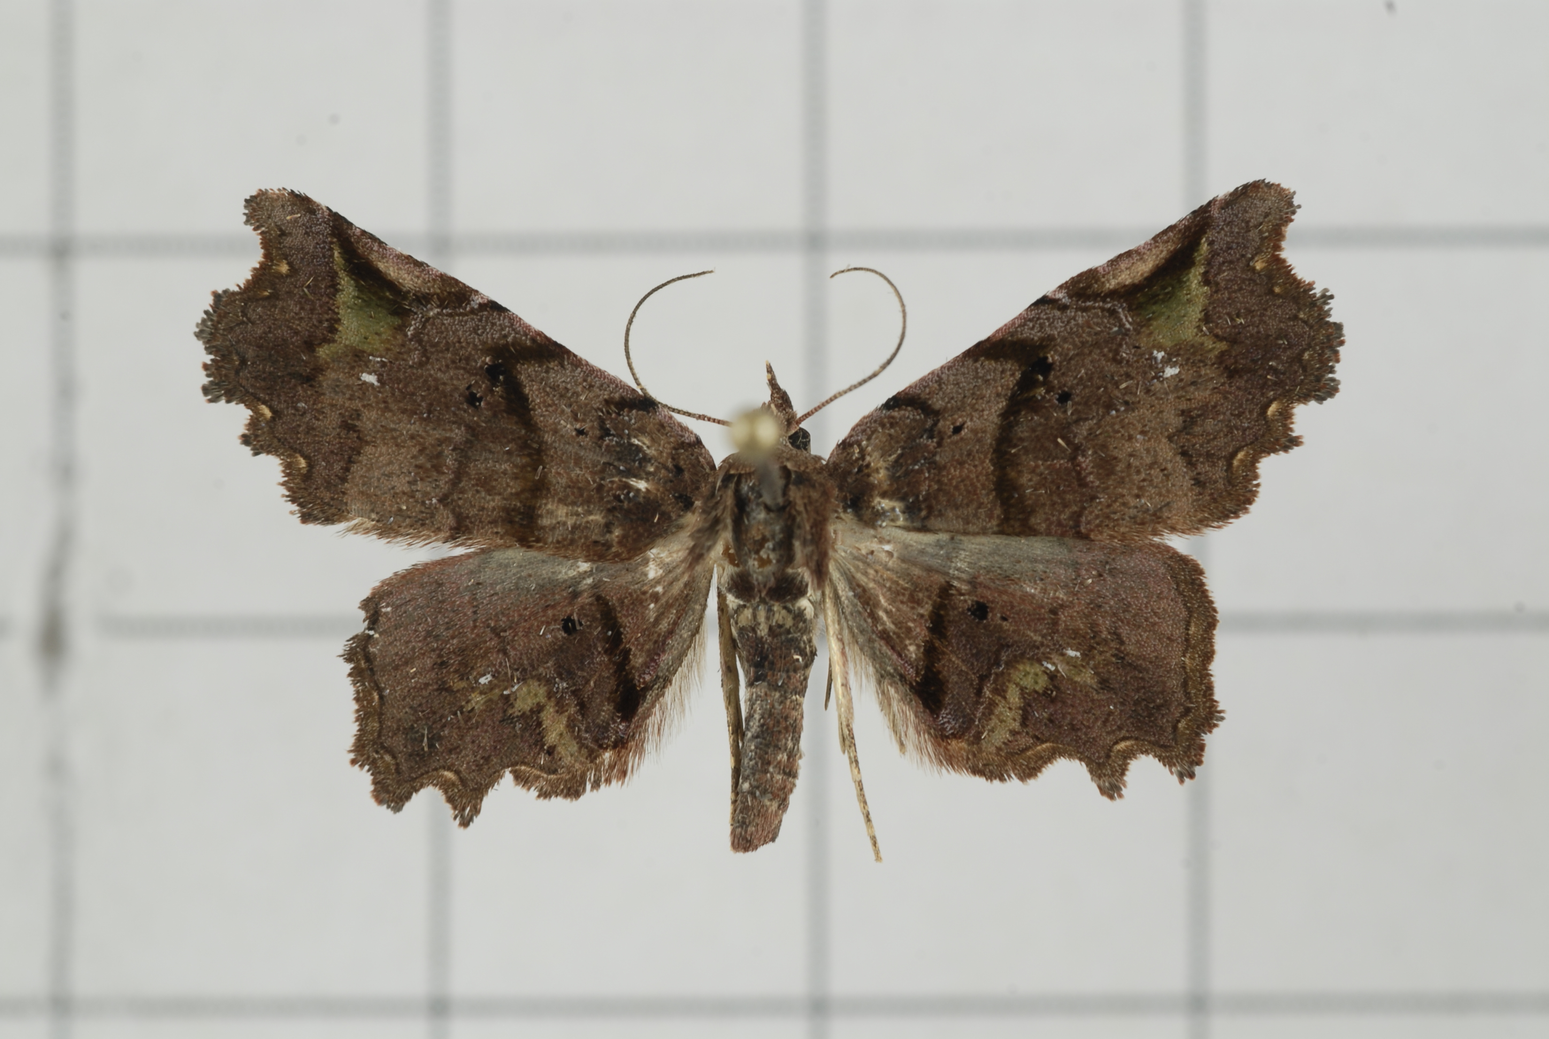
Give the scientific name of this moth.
Aroana baliensis
